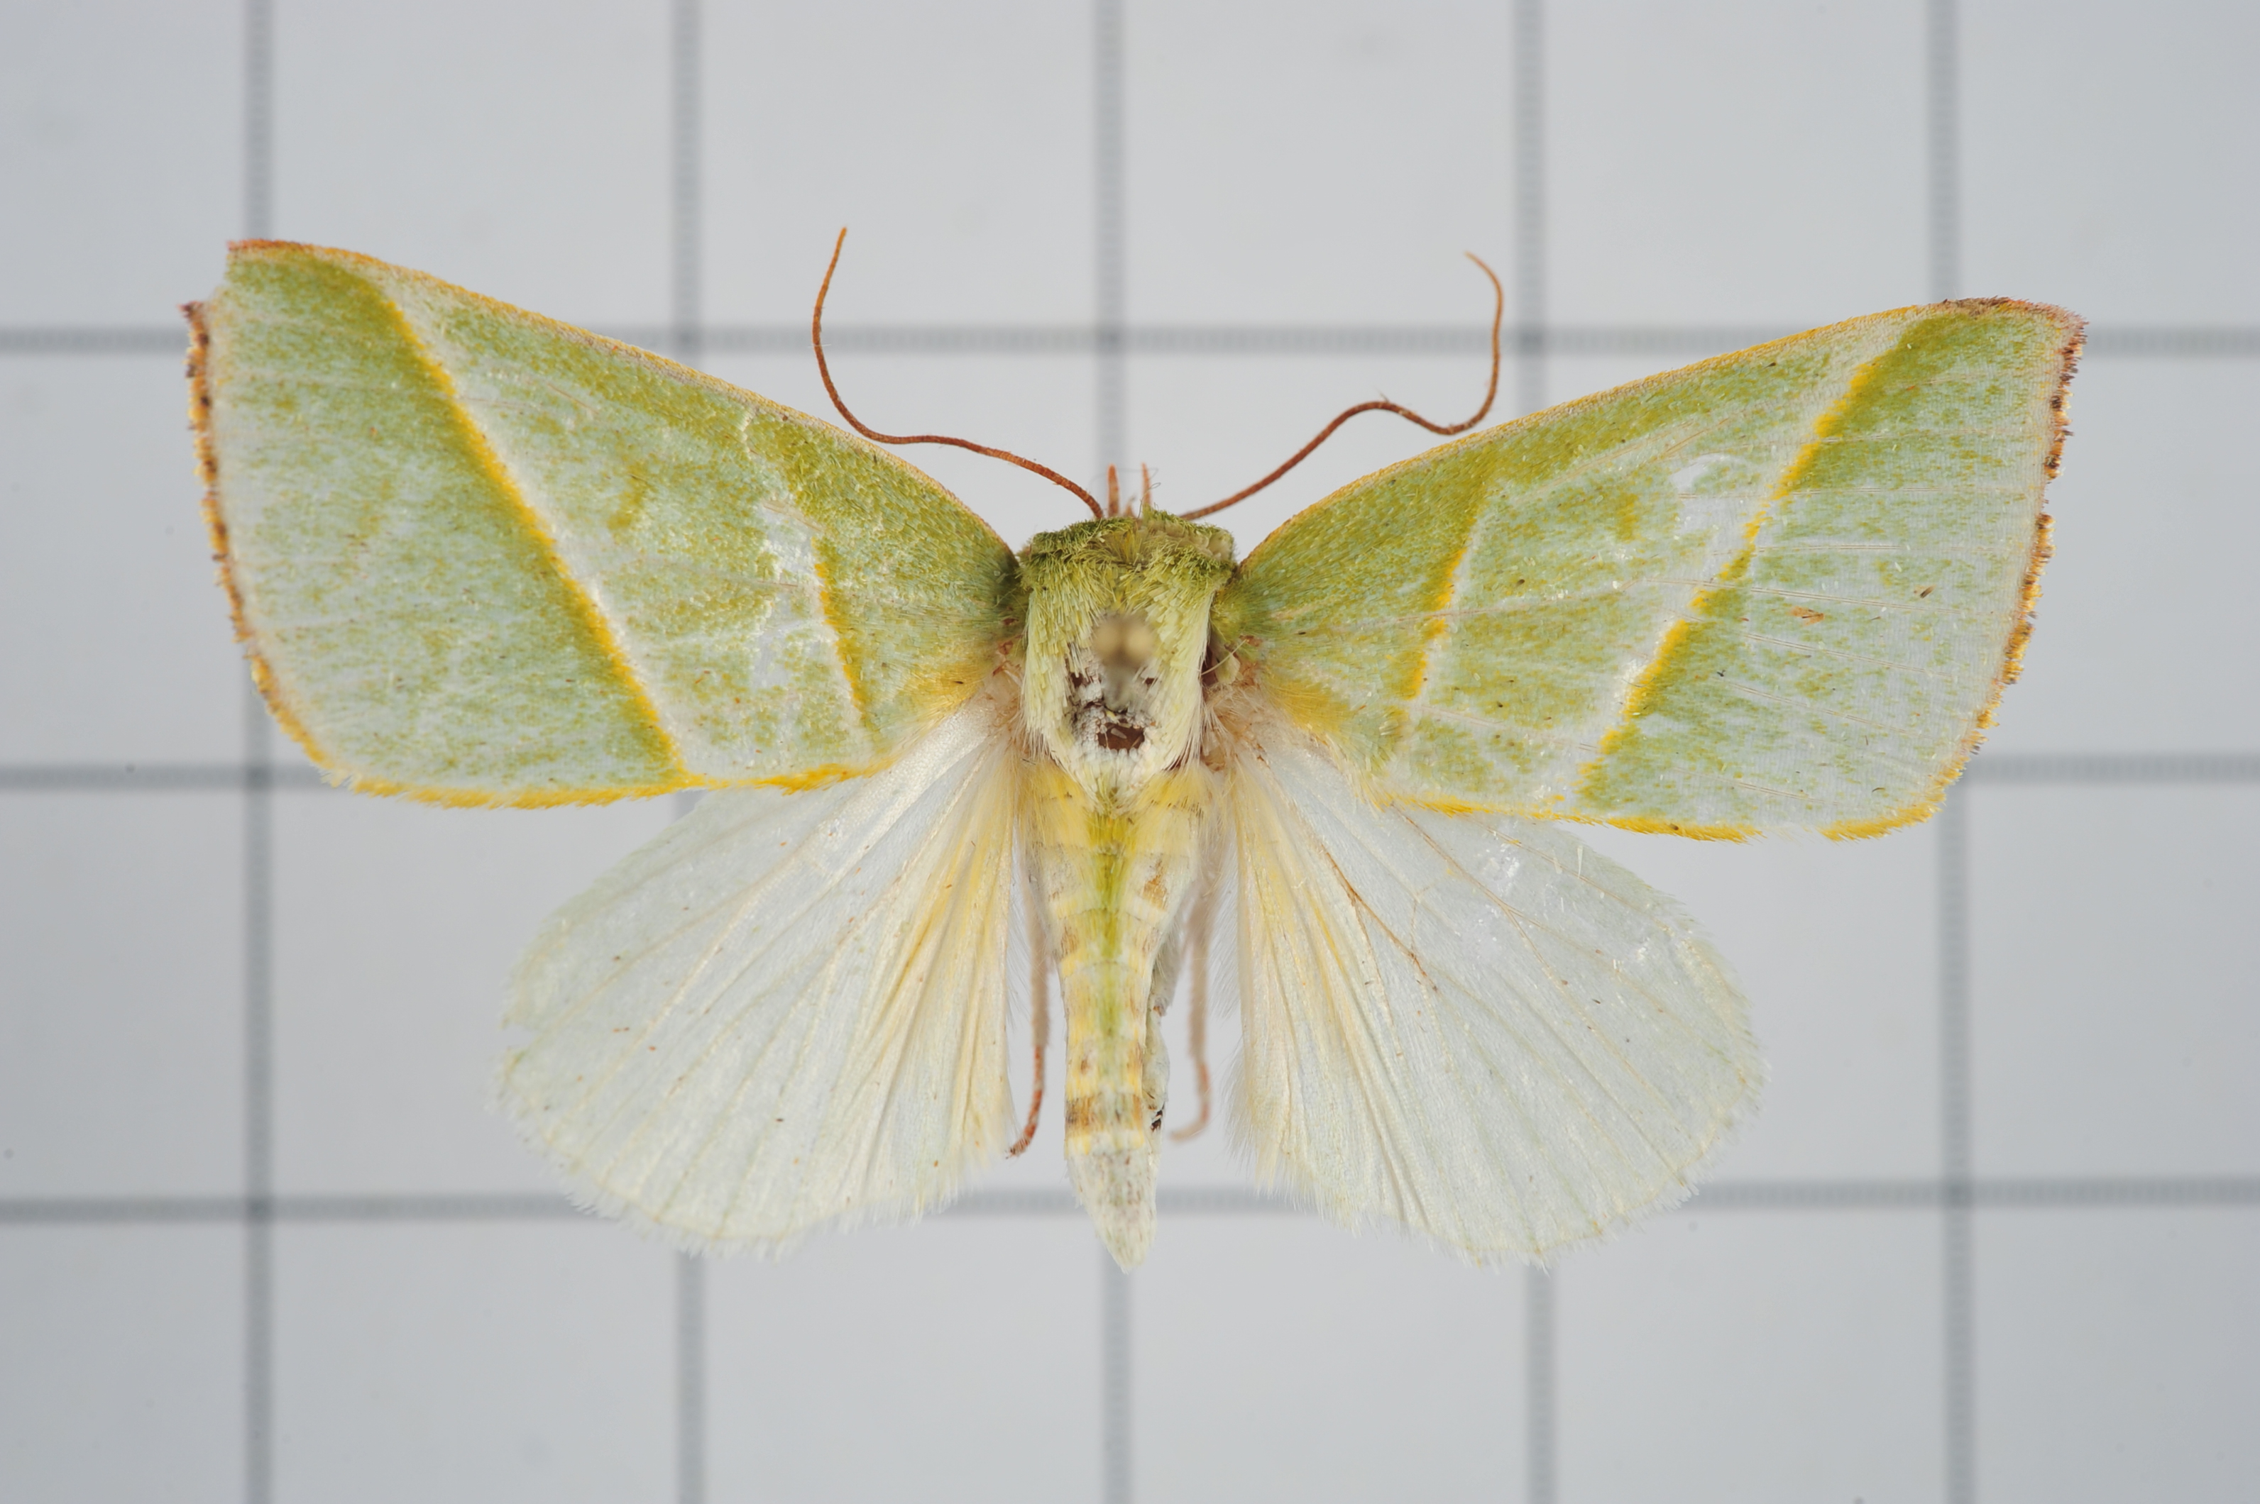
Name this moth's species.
Hylophilodes tsukusensis
